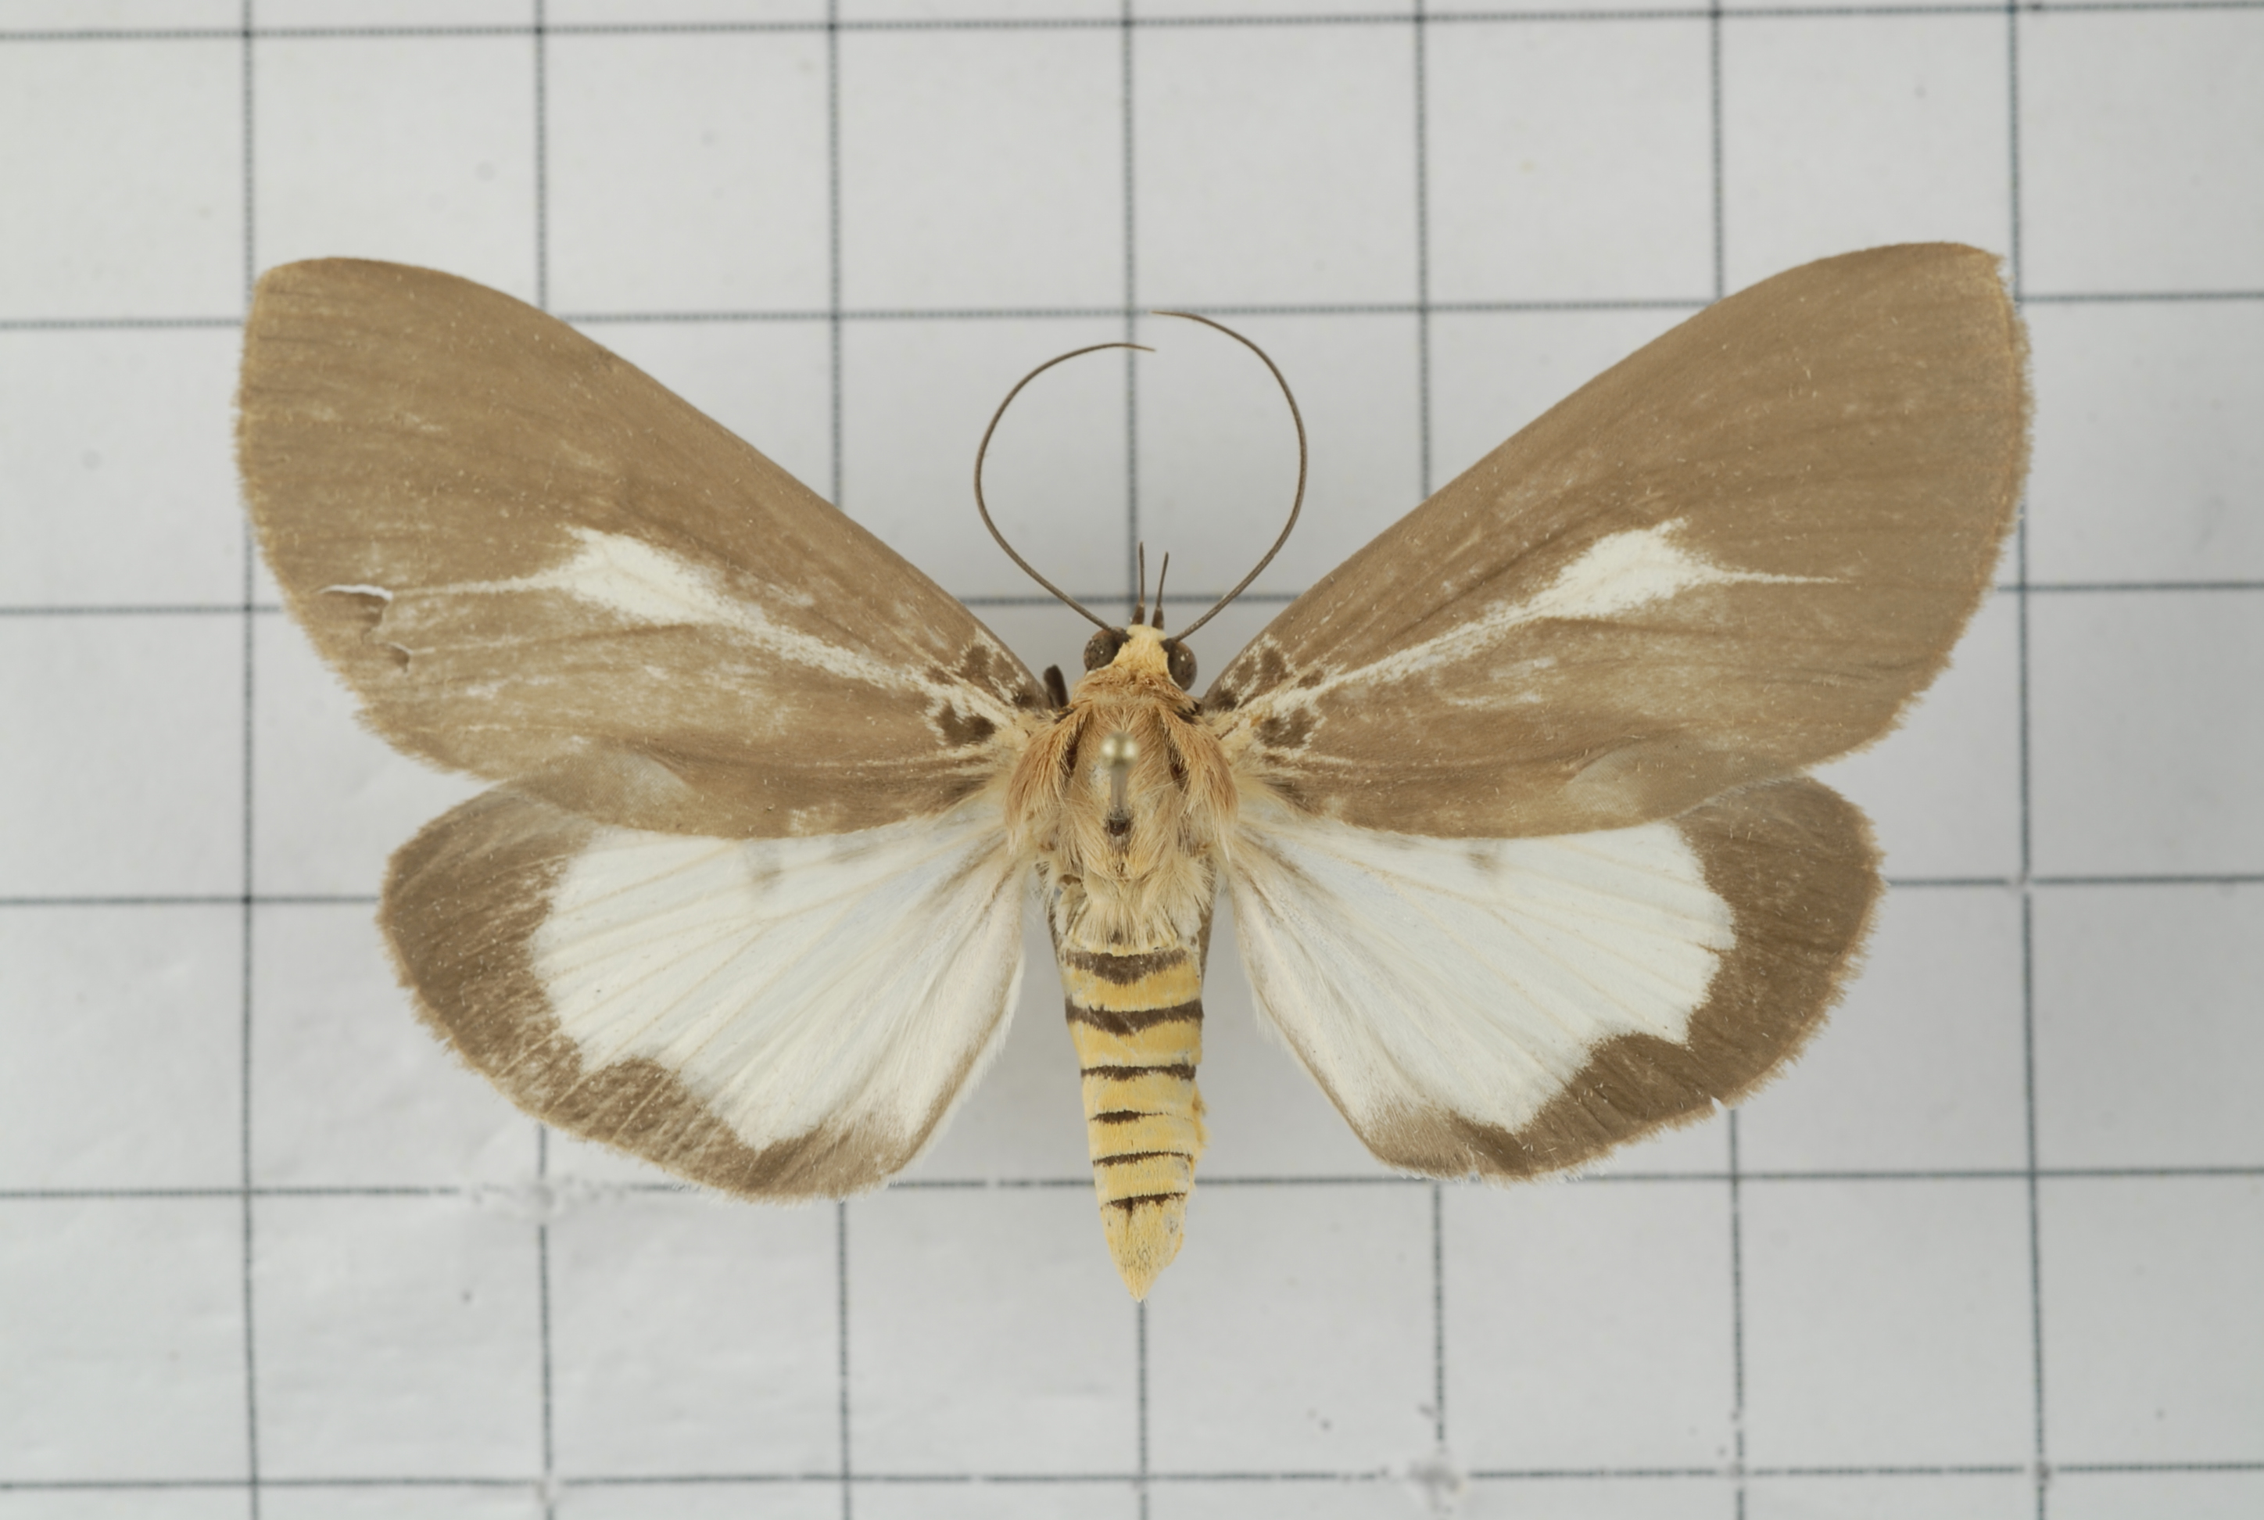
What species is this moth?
Asota heliconia zebrina
